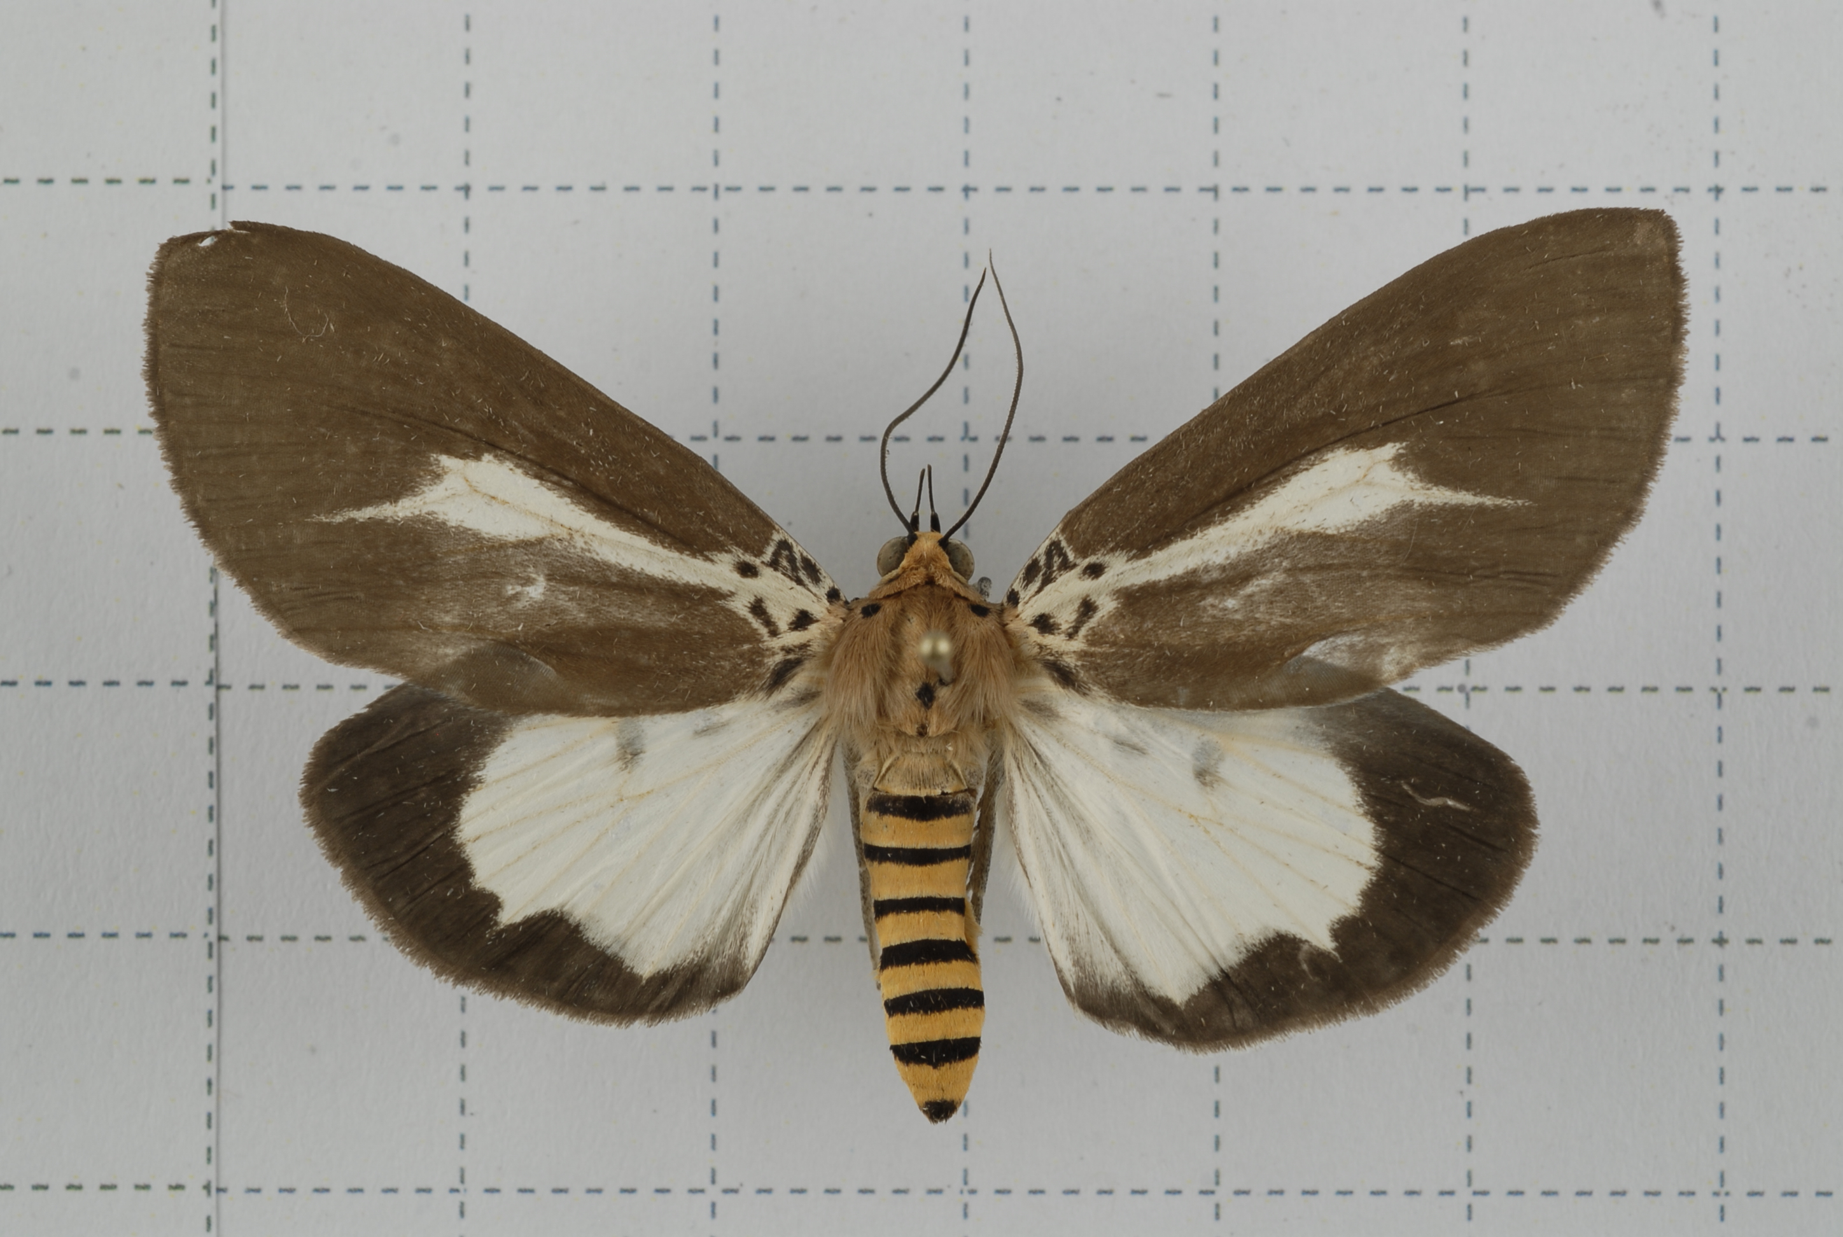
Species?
Asota heliconia zebrina
